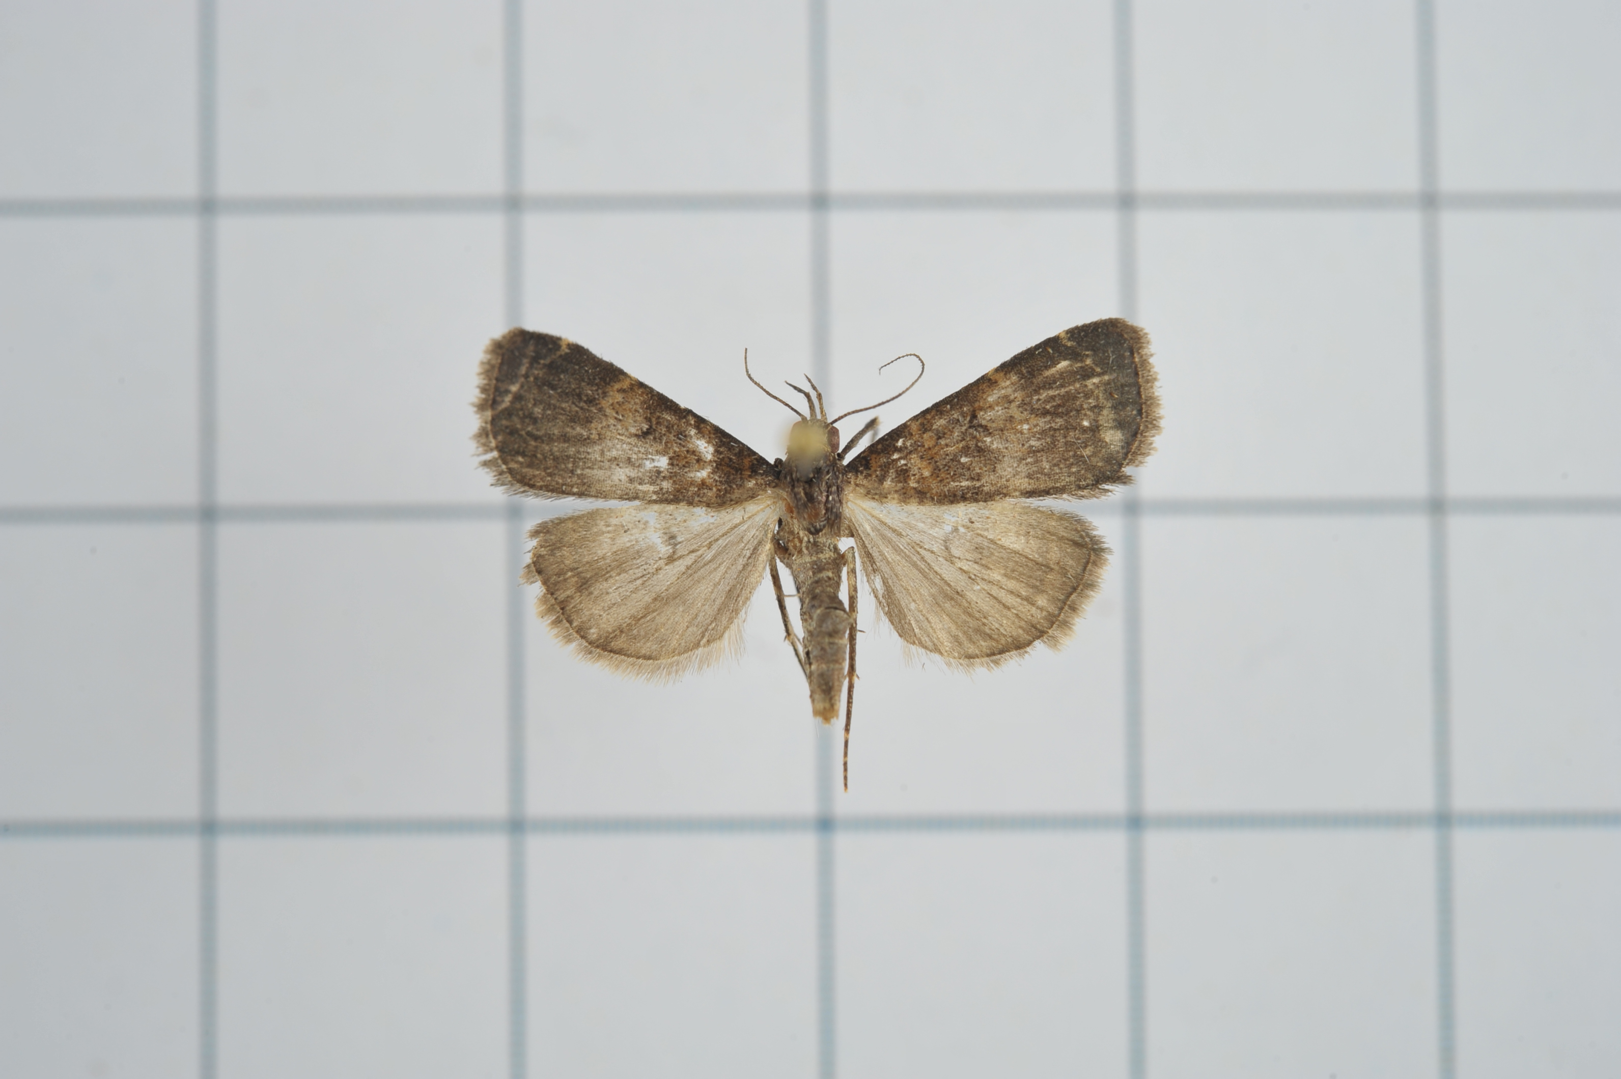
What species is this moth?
Hydrillodes lentalis
